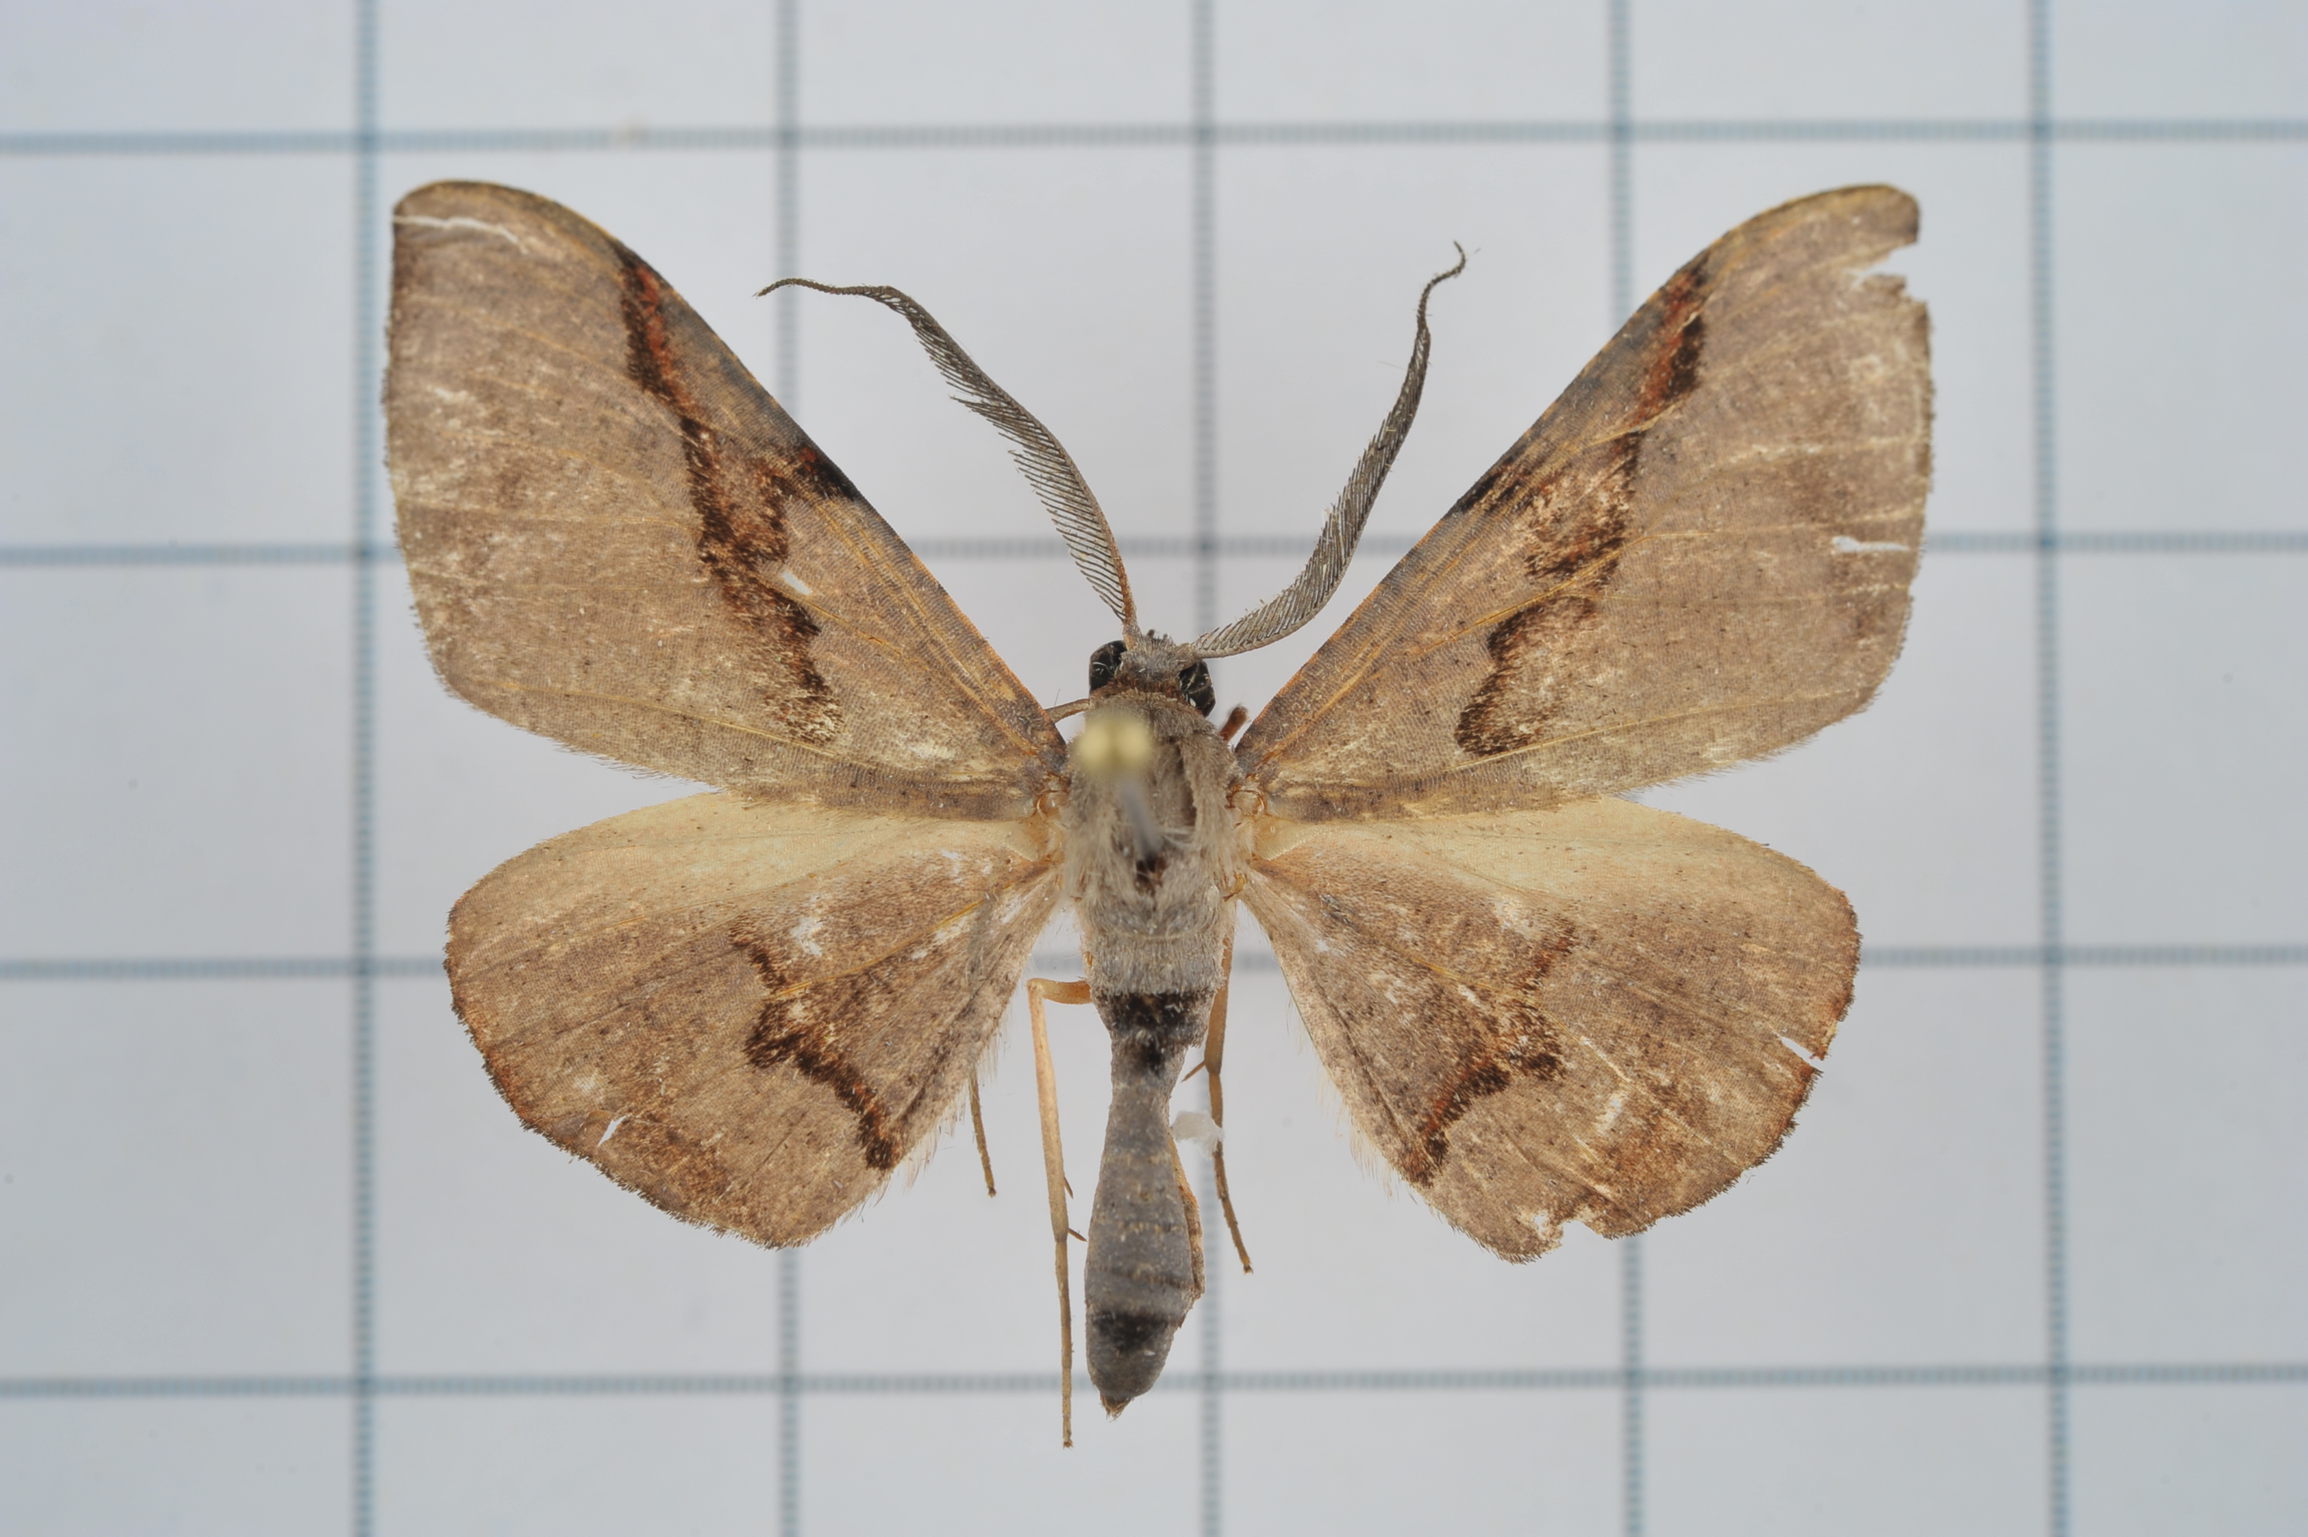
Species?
Hypochrosis baenzigeri
